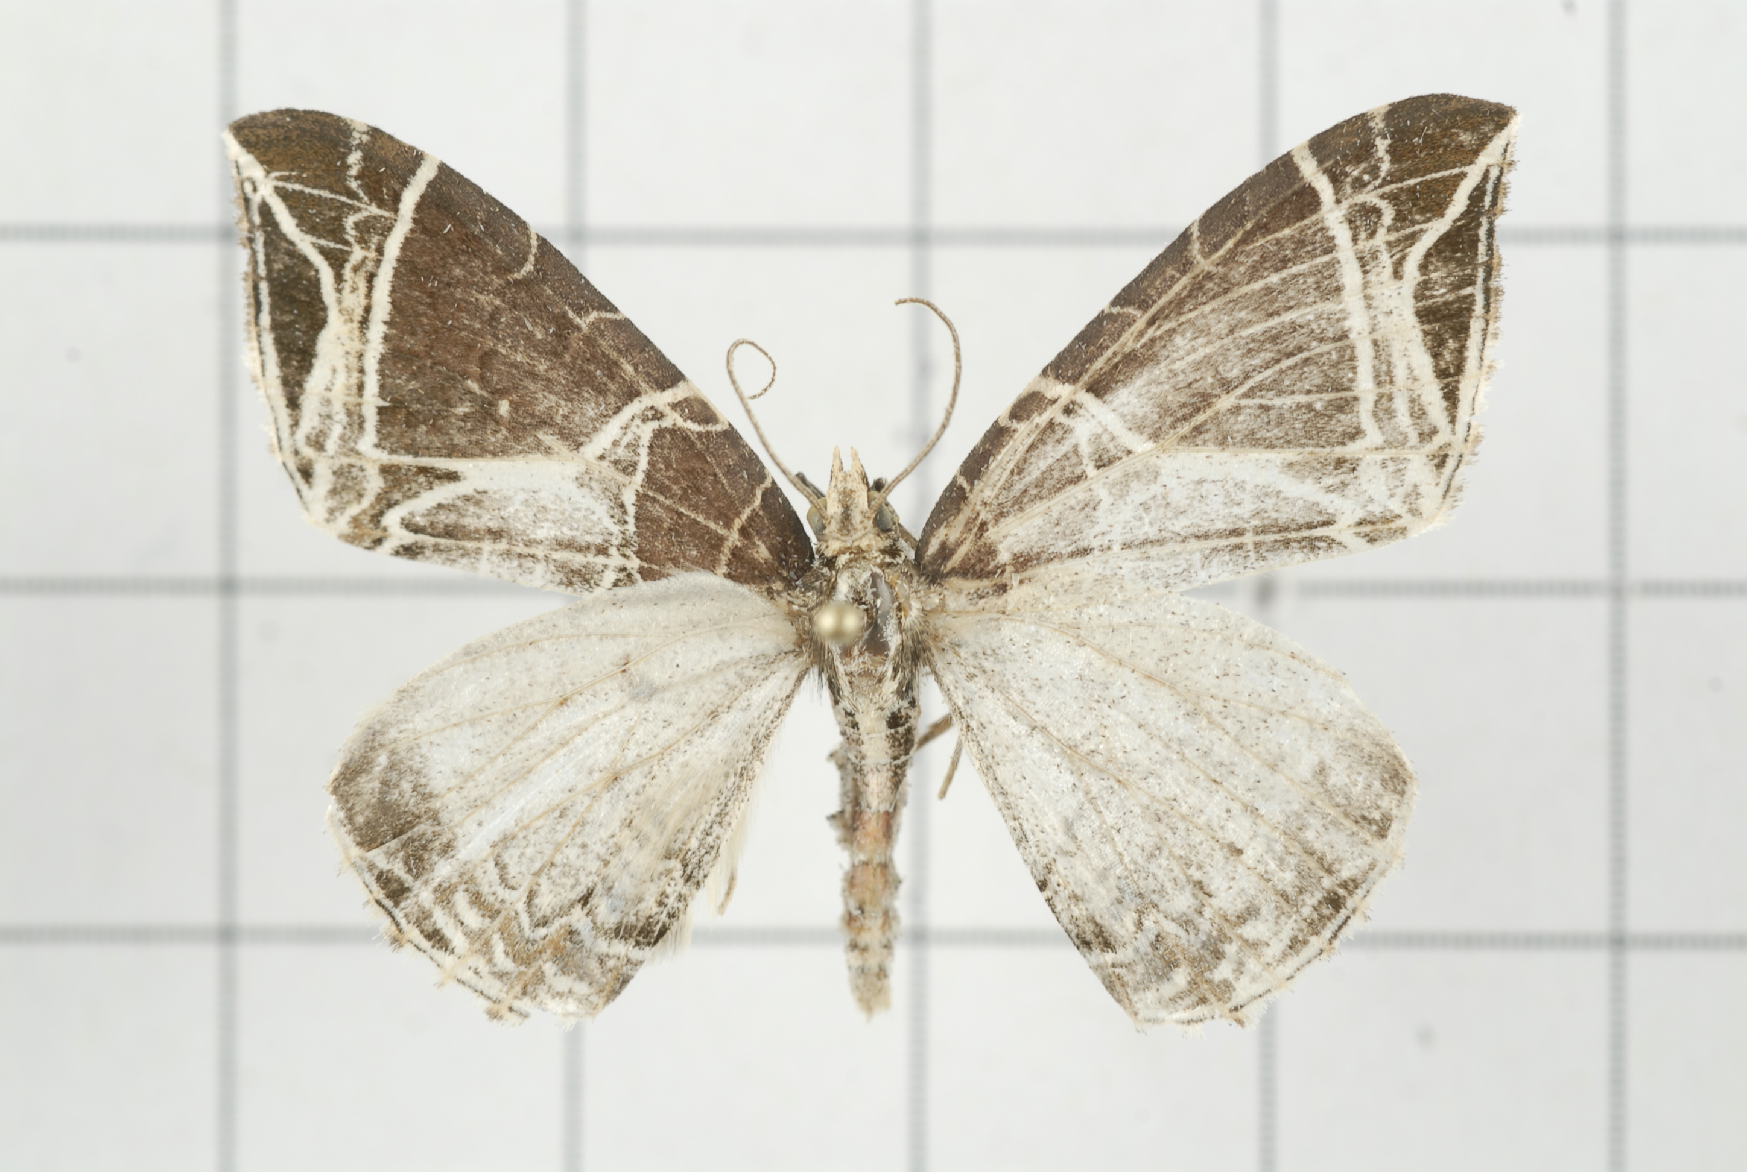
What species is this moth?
Ecliptopera benigna
